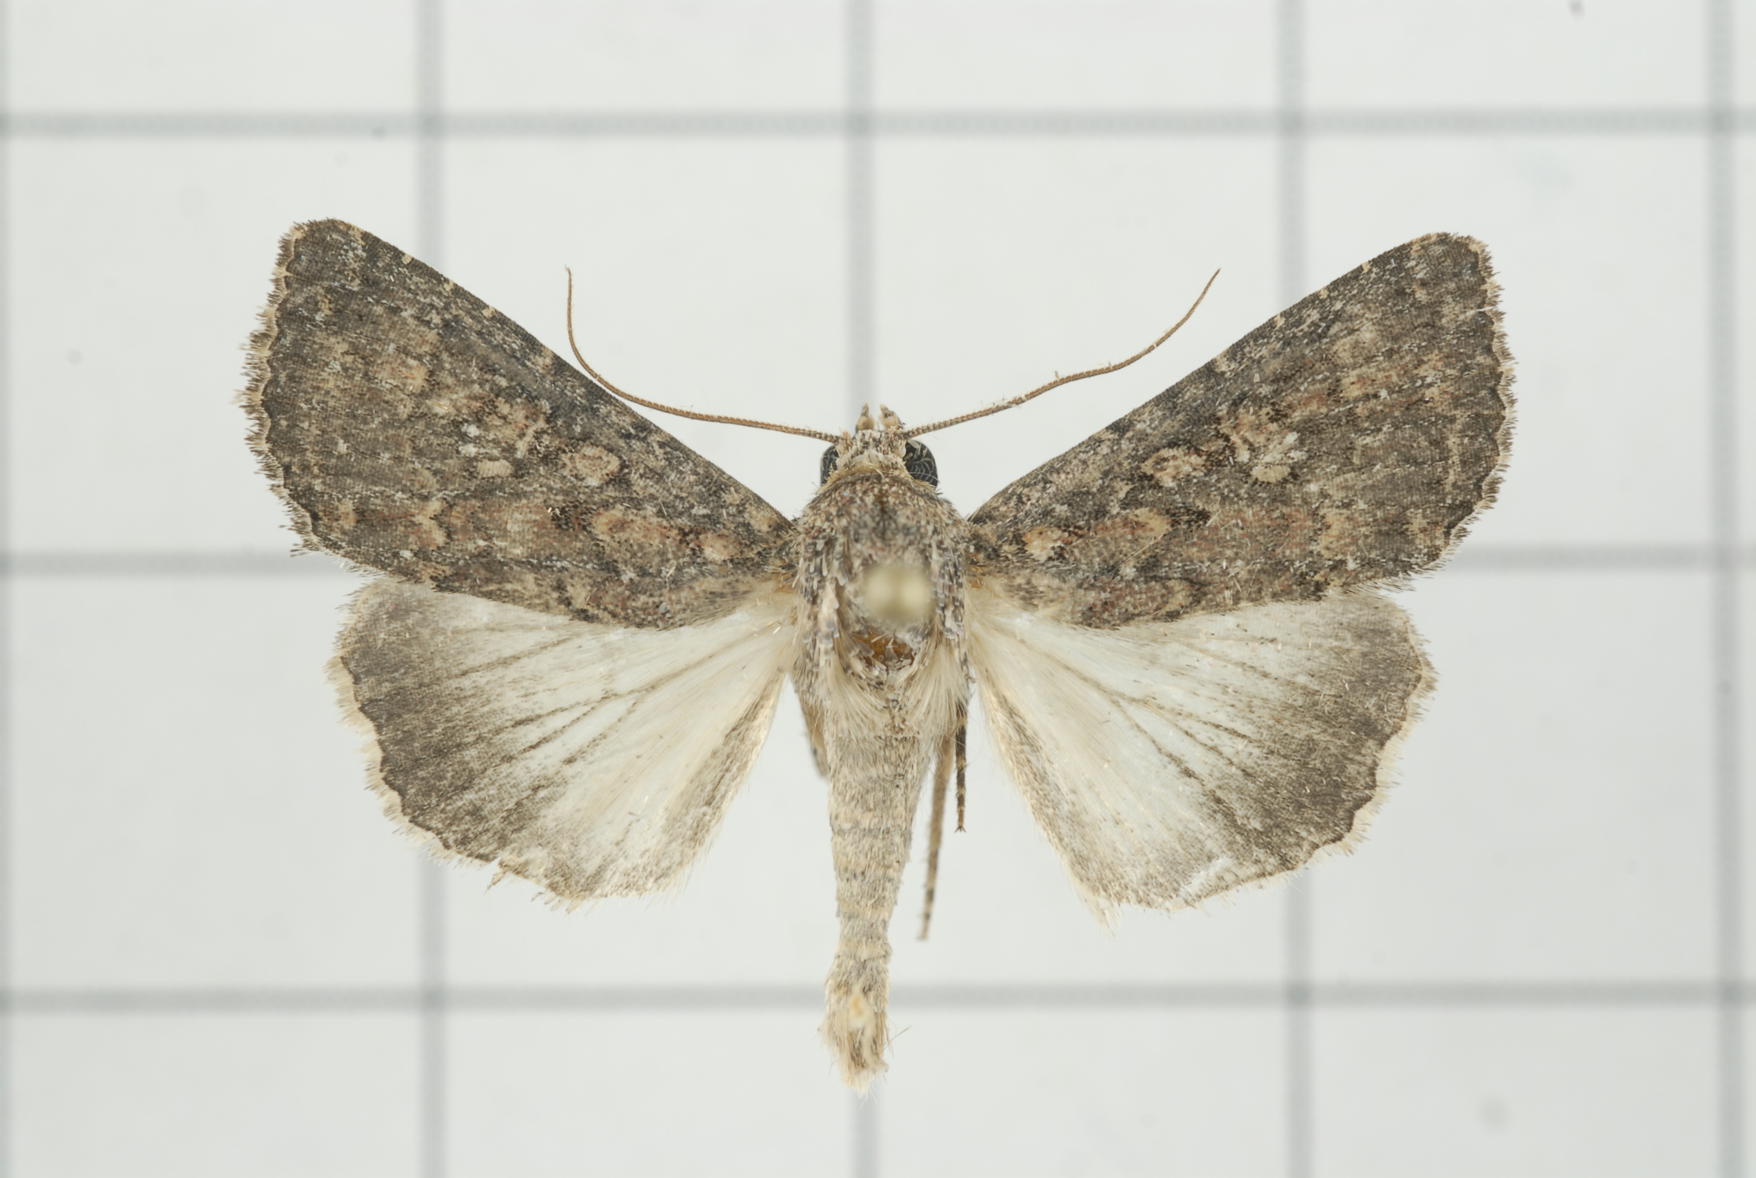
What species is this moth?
Condica serva
